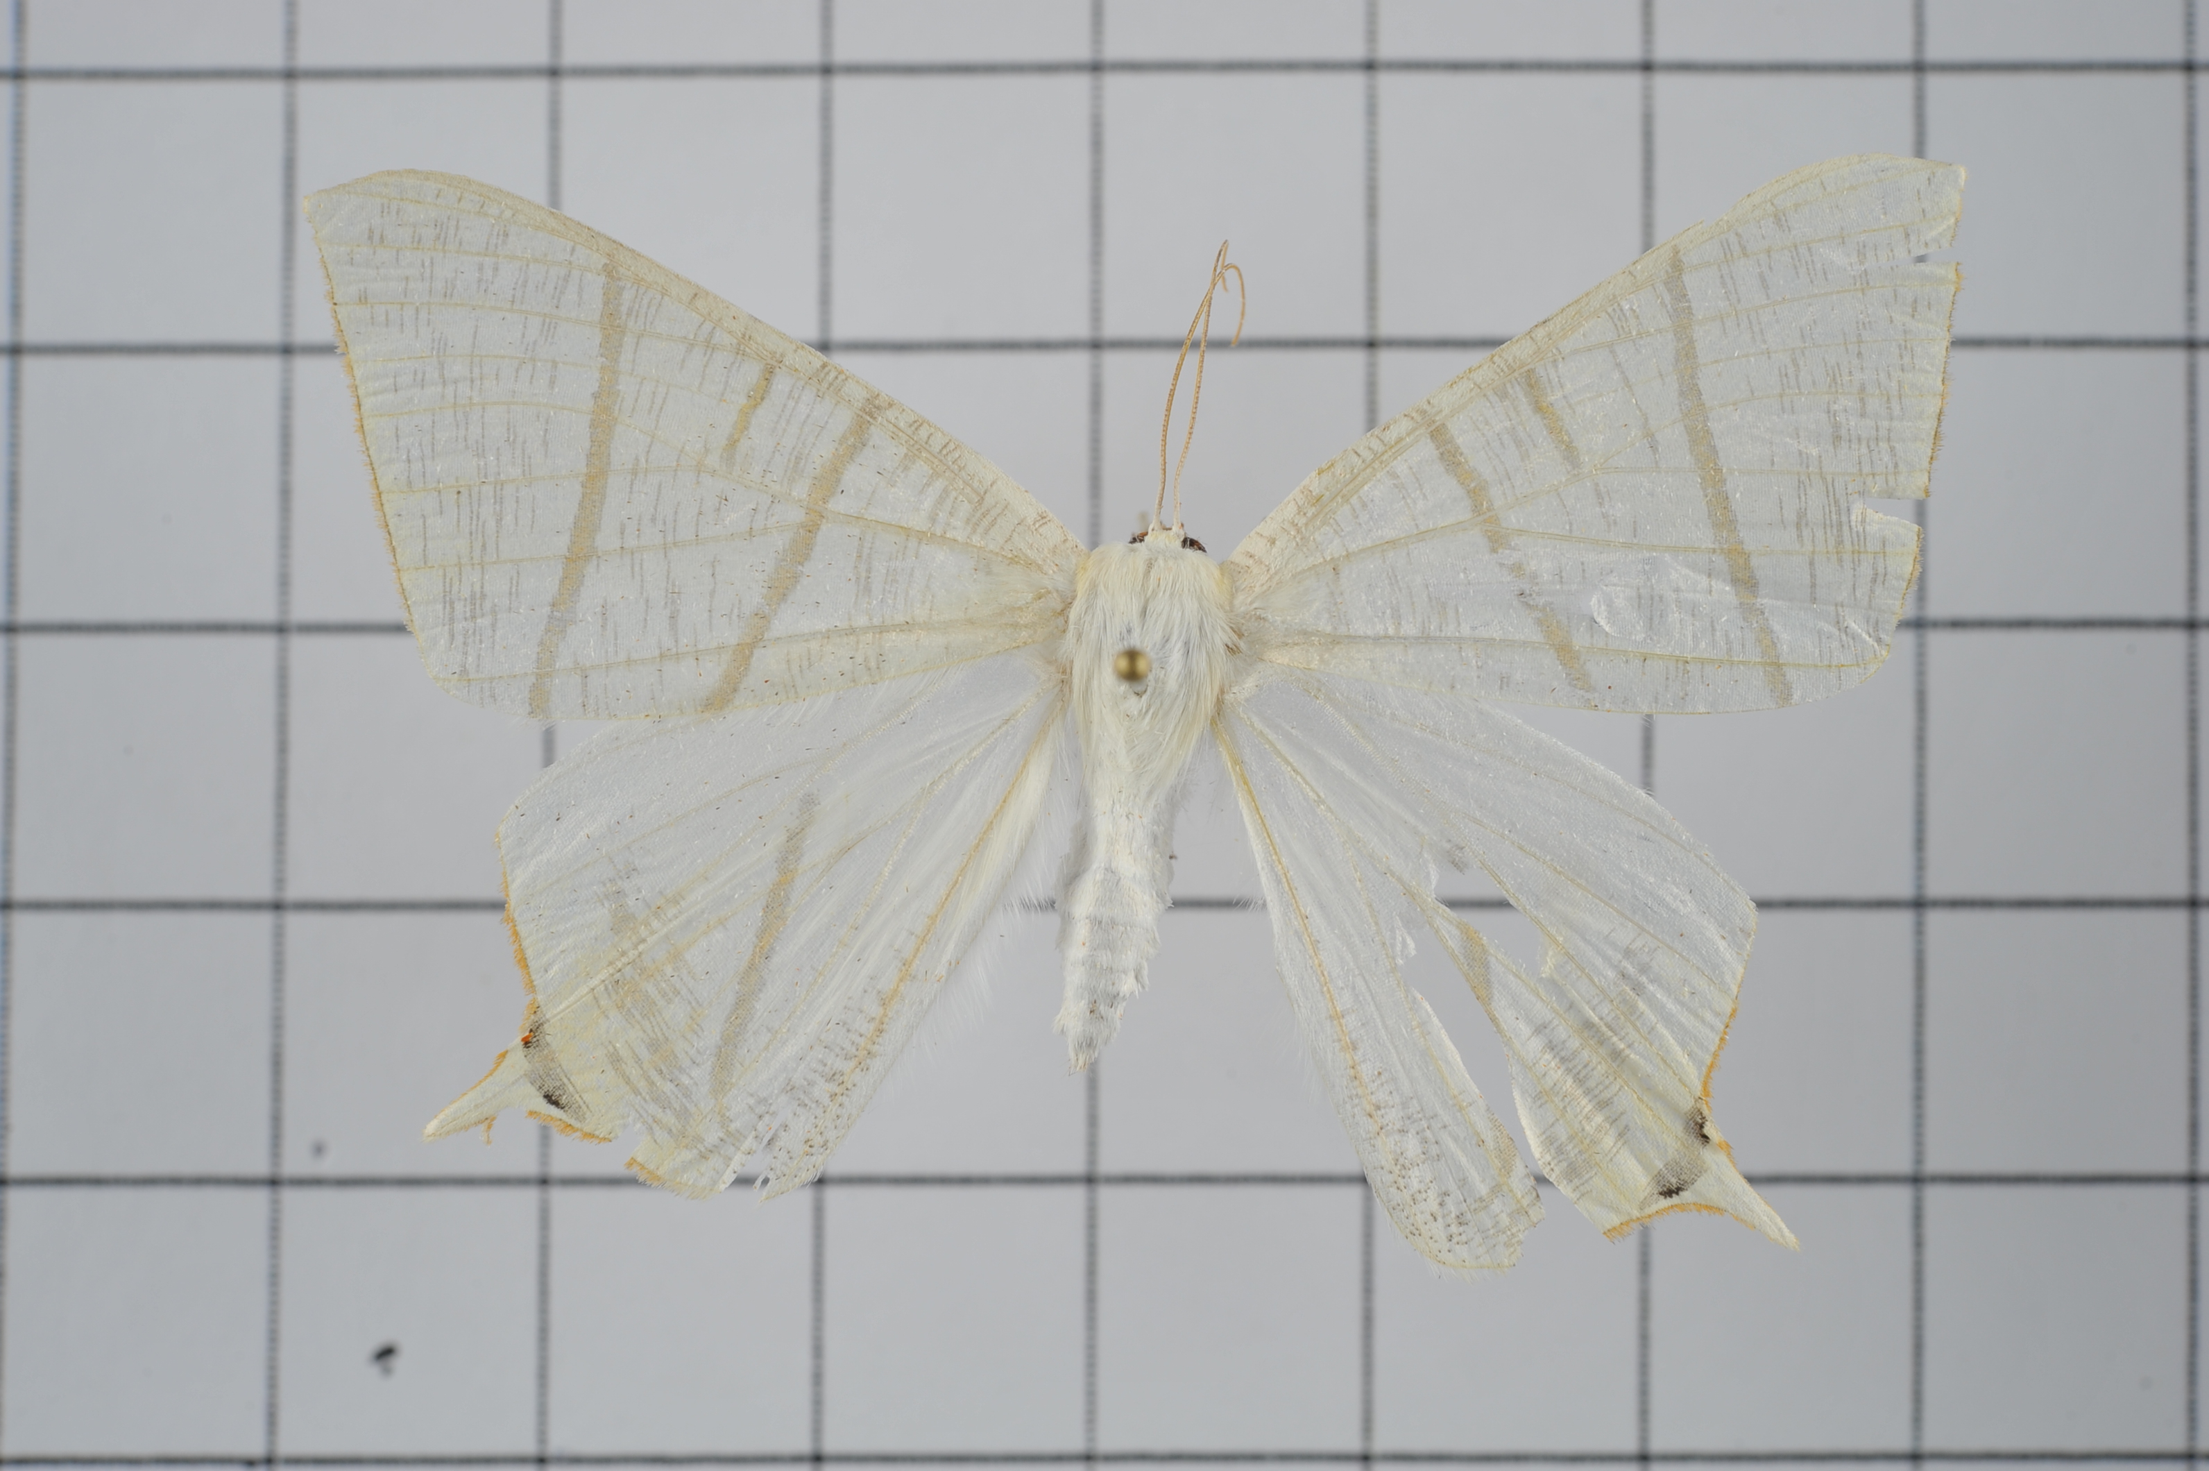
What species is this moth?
Ourapteryx pallidula
